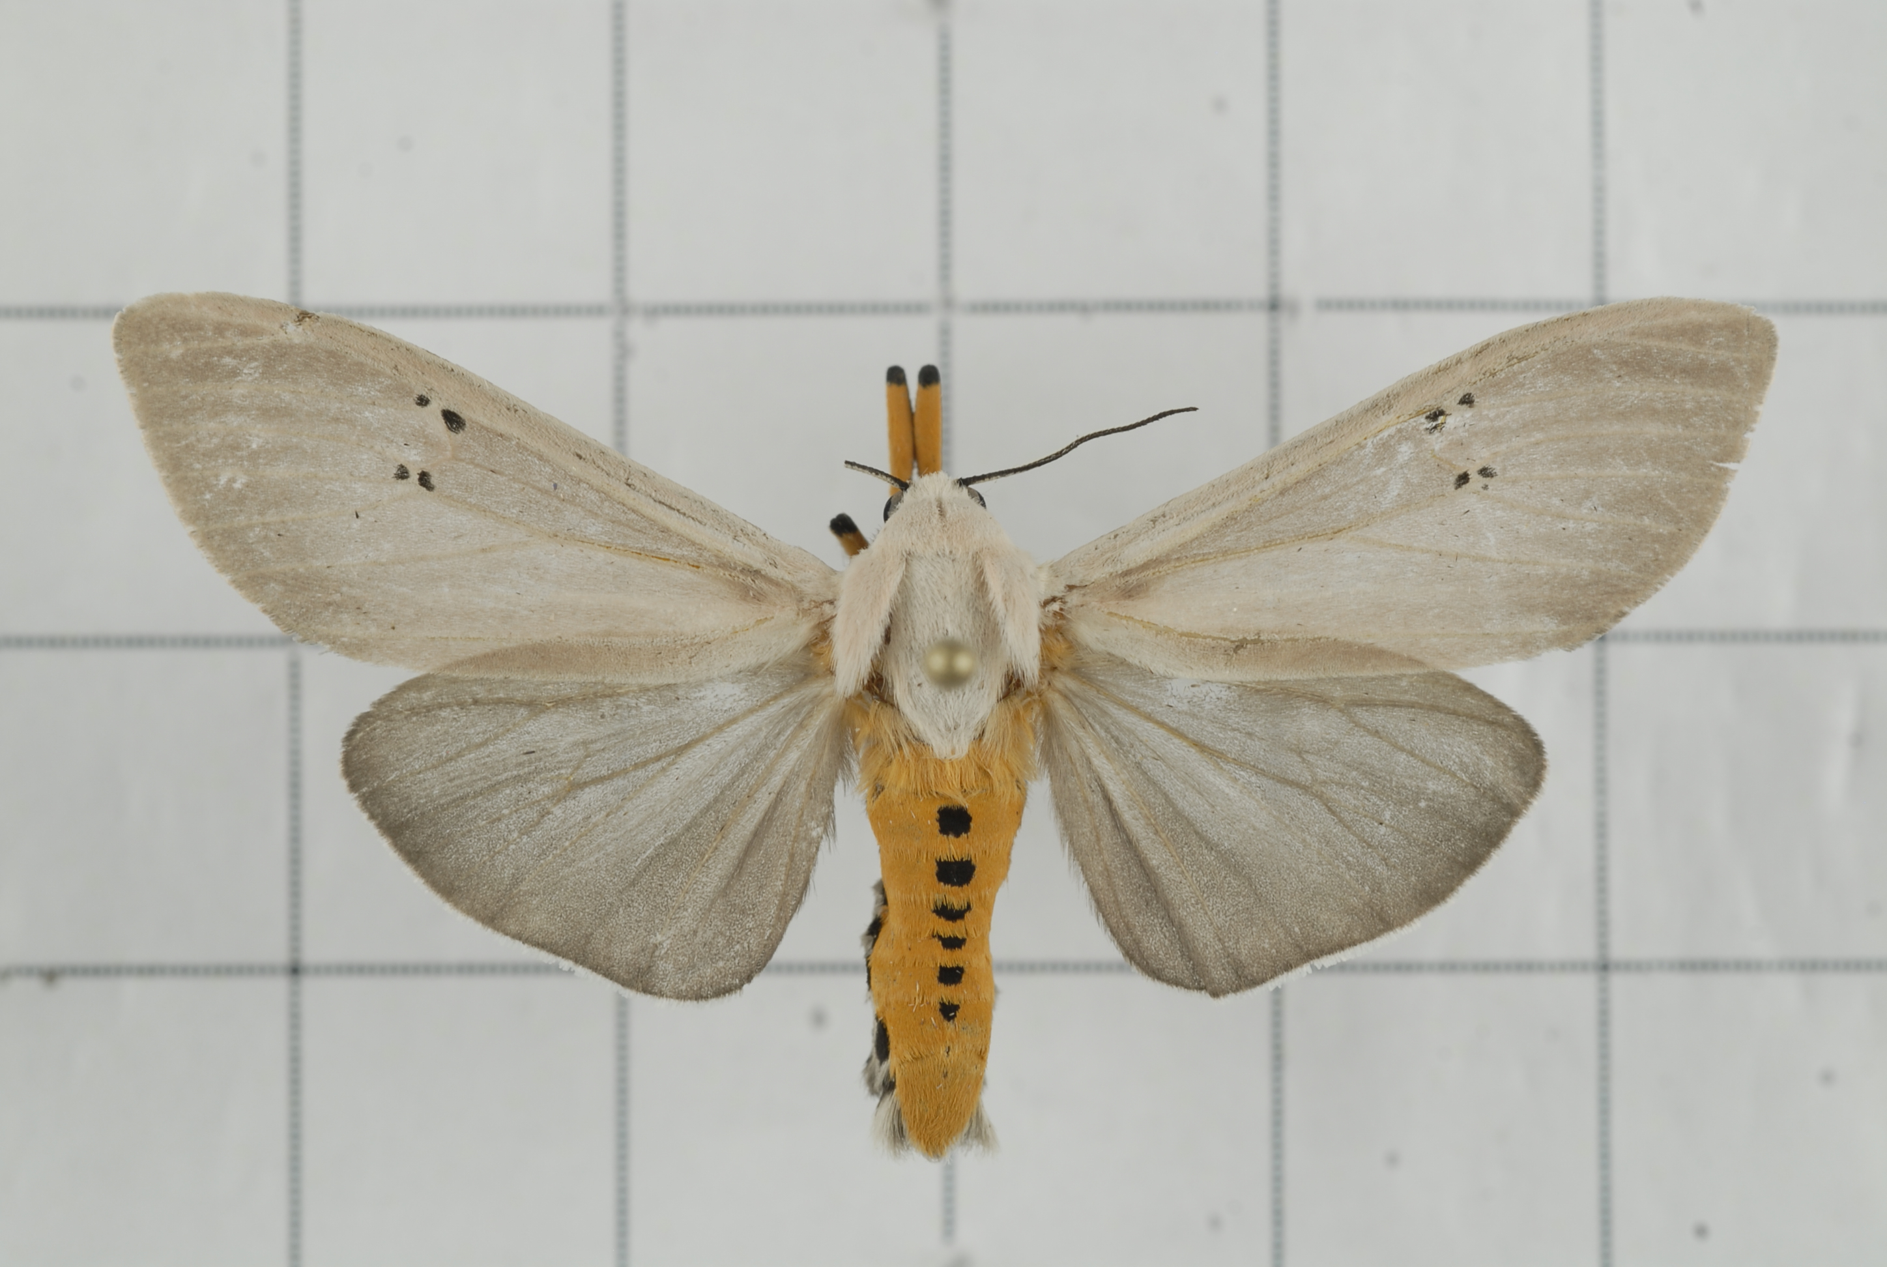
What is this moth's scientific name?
Creatonotos transiens koni
